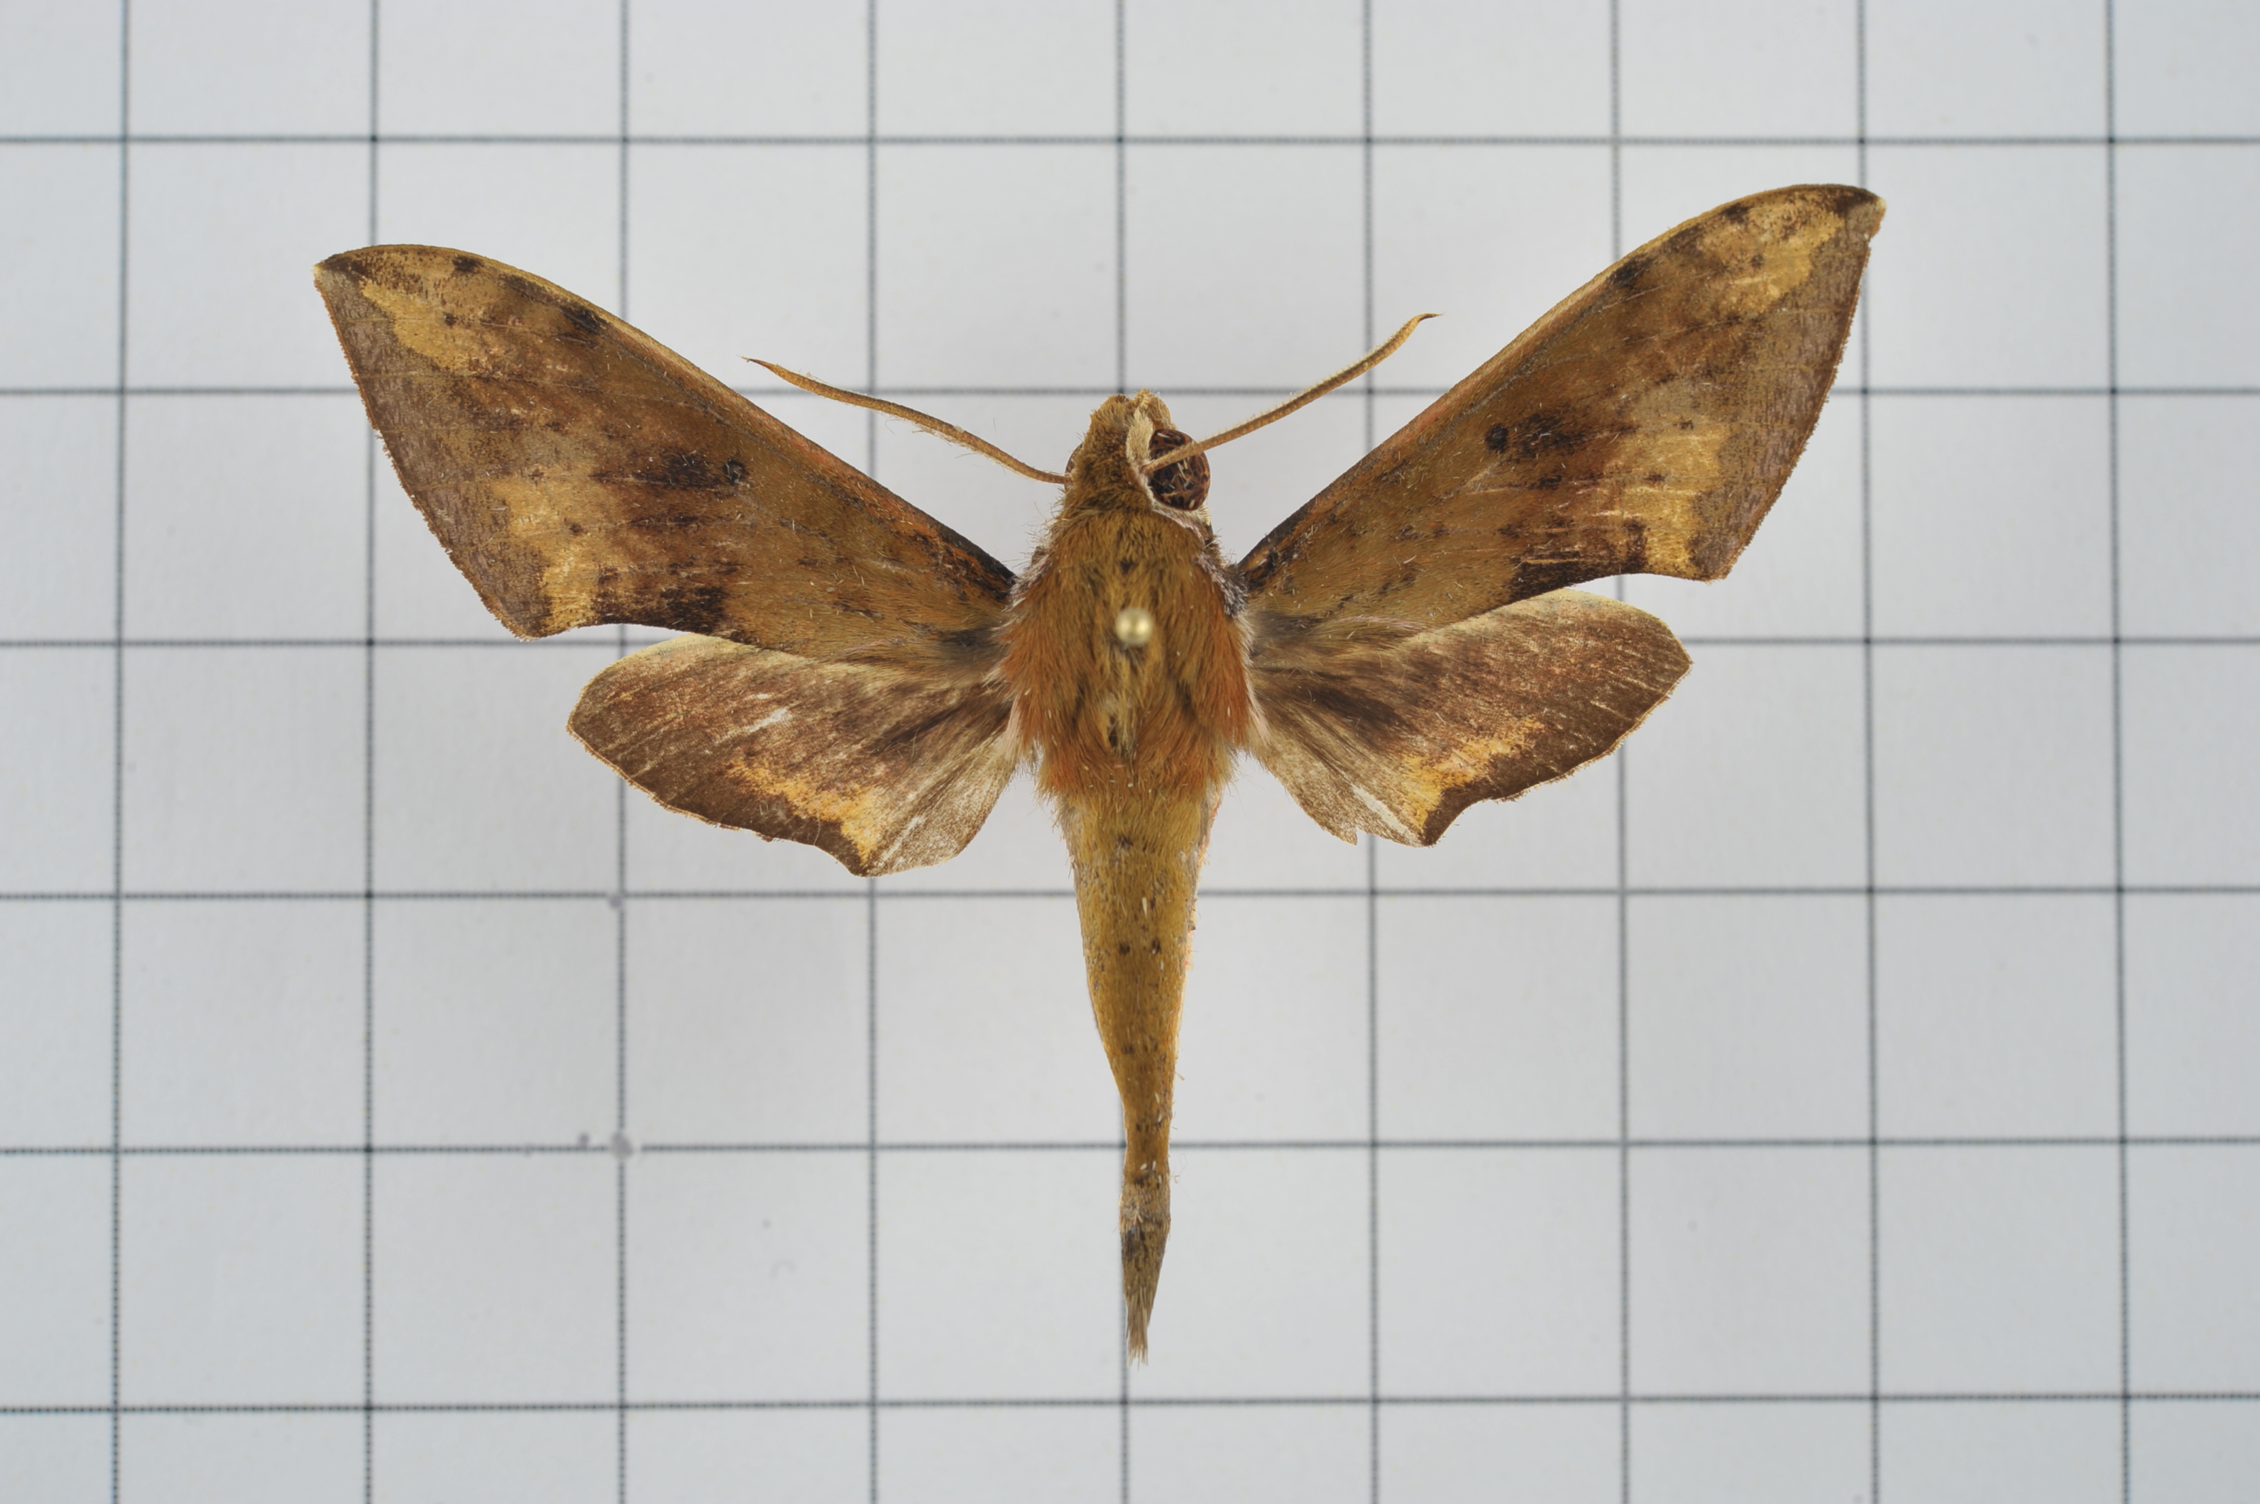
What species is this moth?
Rhagastis castor formosana
